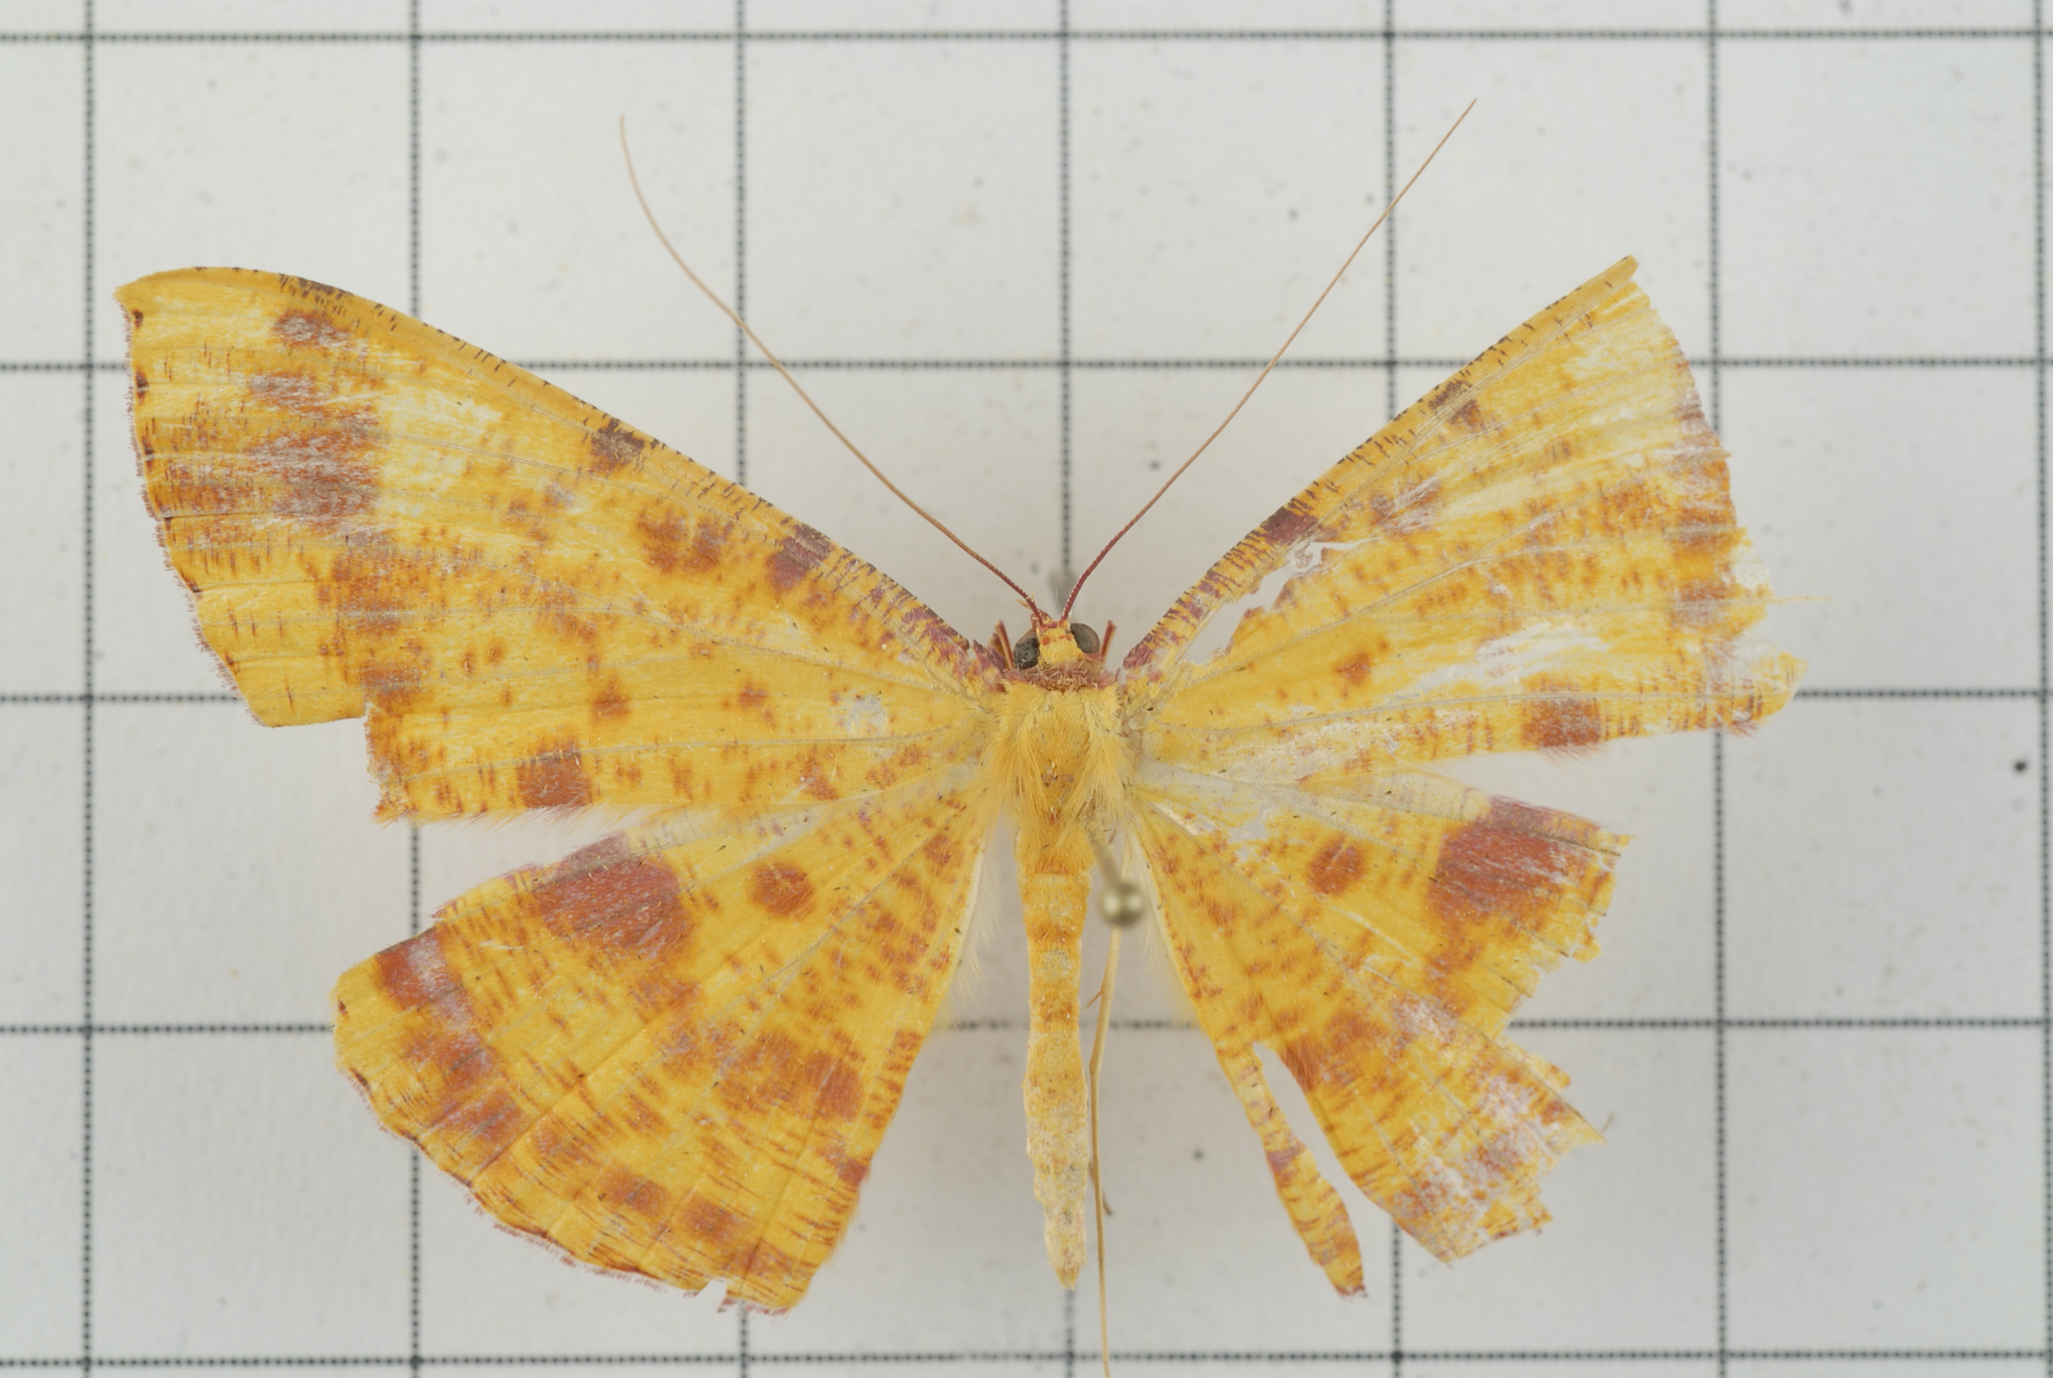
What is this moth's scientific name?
Eumelea ludovicata ludovicata
